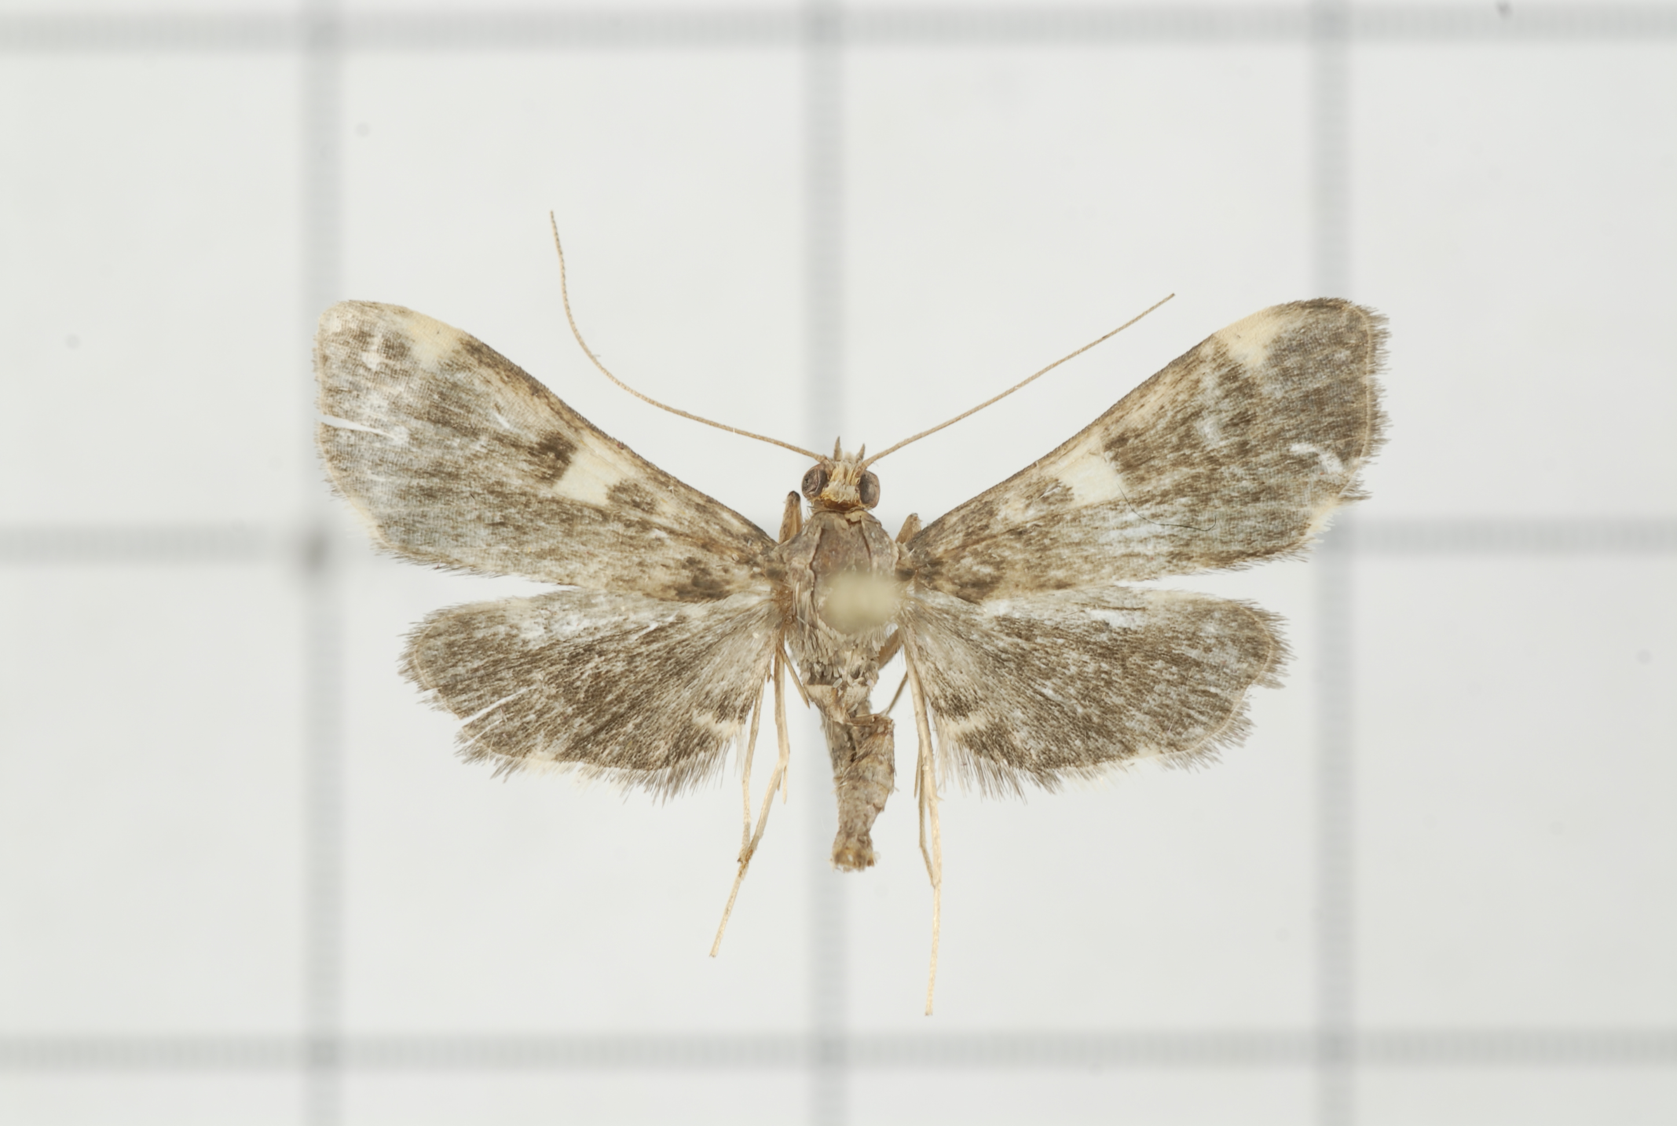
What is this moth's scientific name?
Piletocera aegimiusalis
